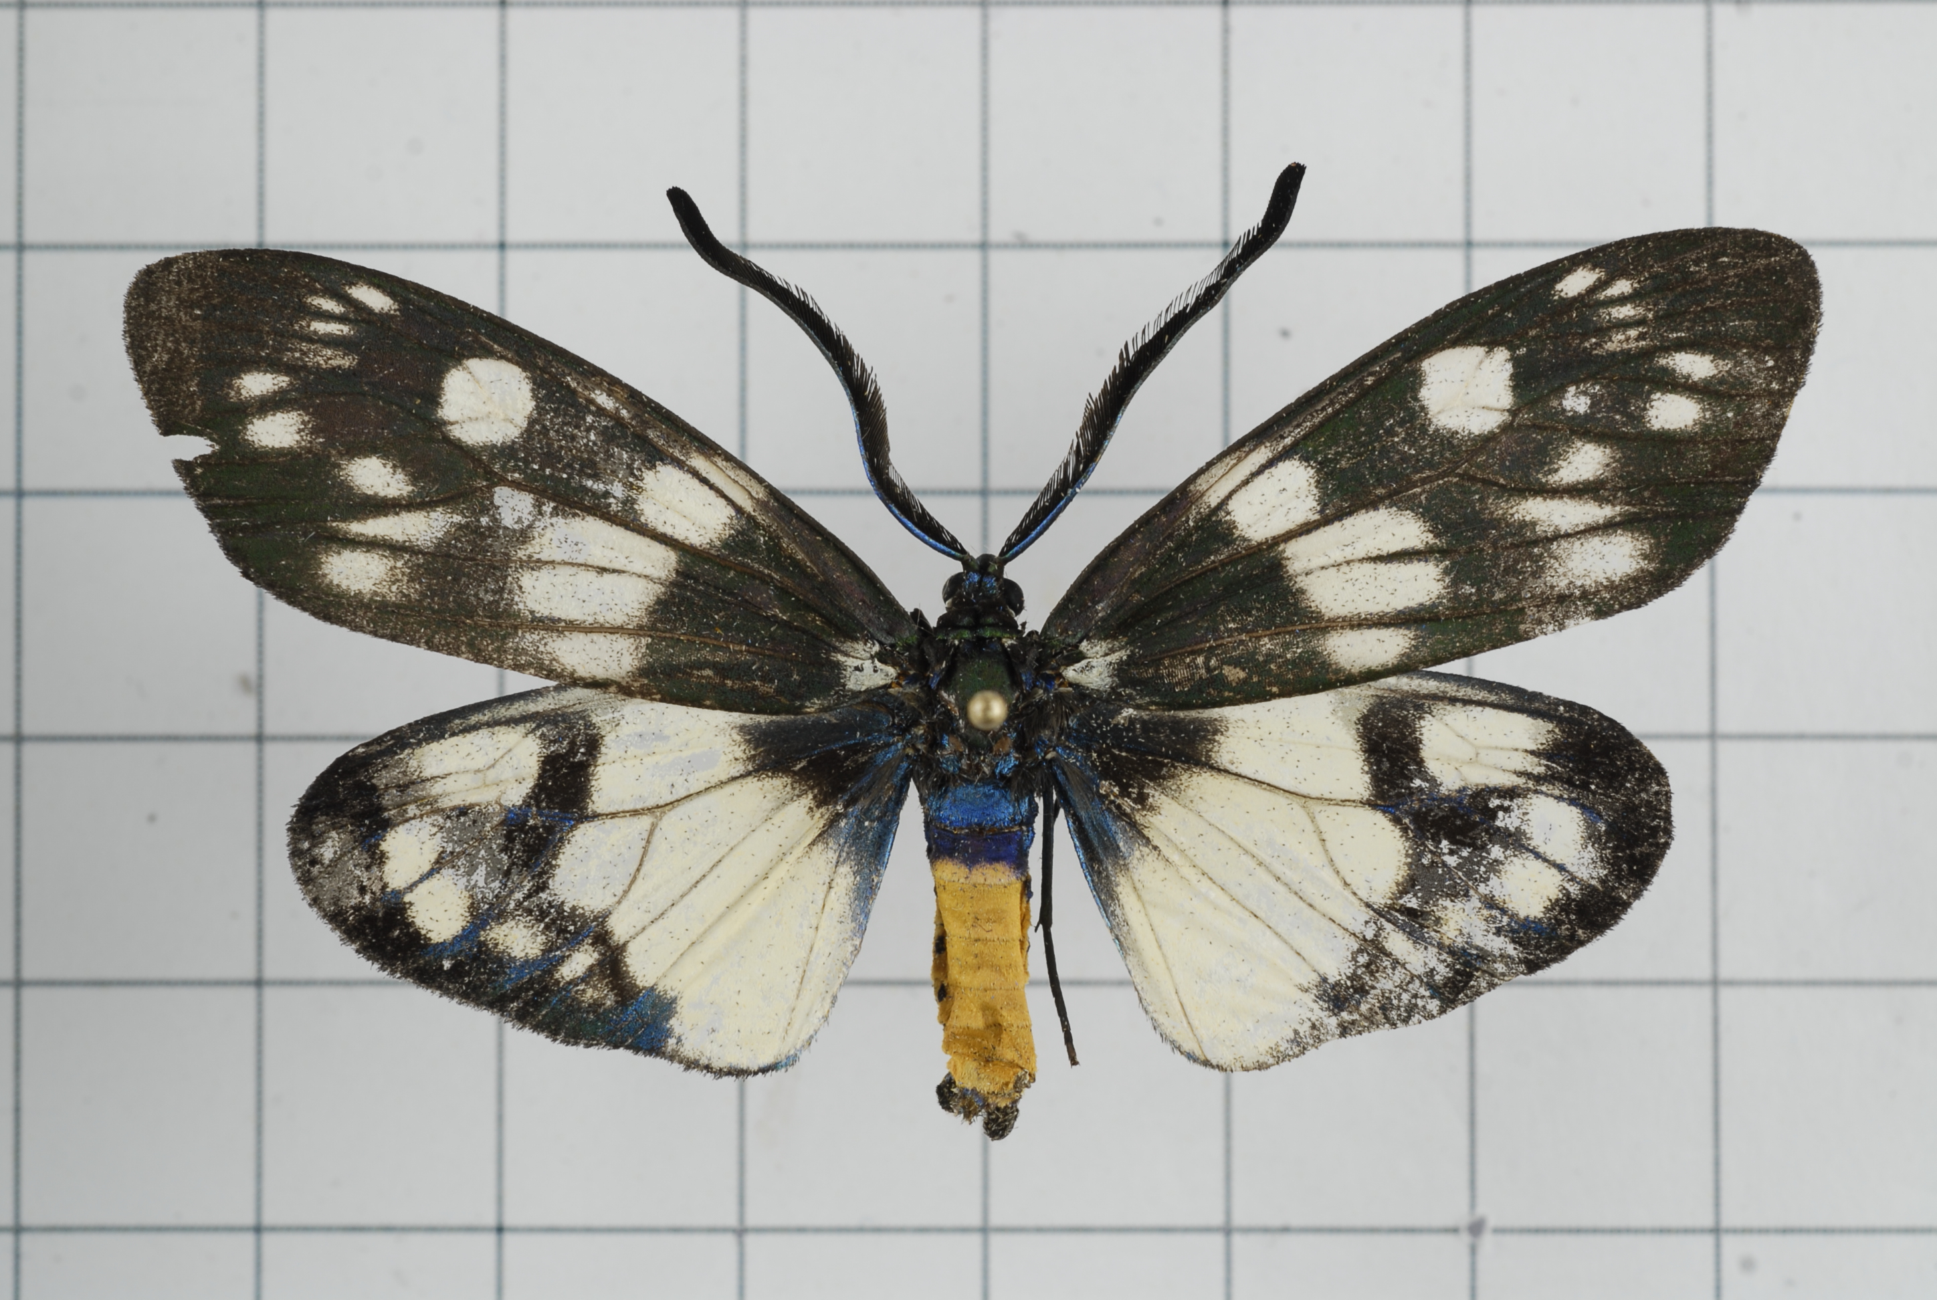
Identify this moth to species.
Eterusia aedea formosana
